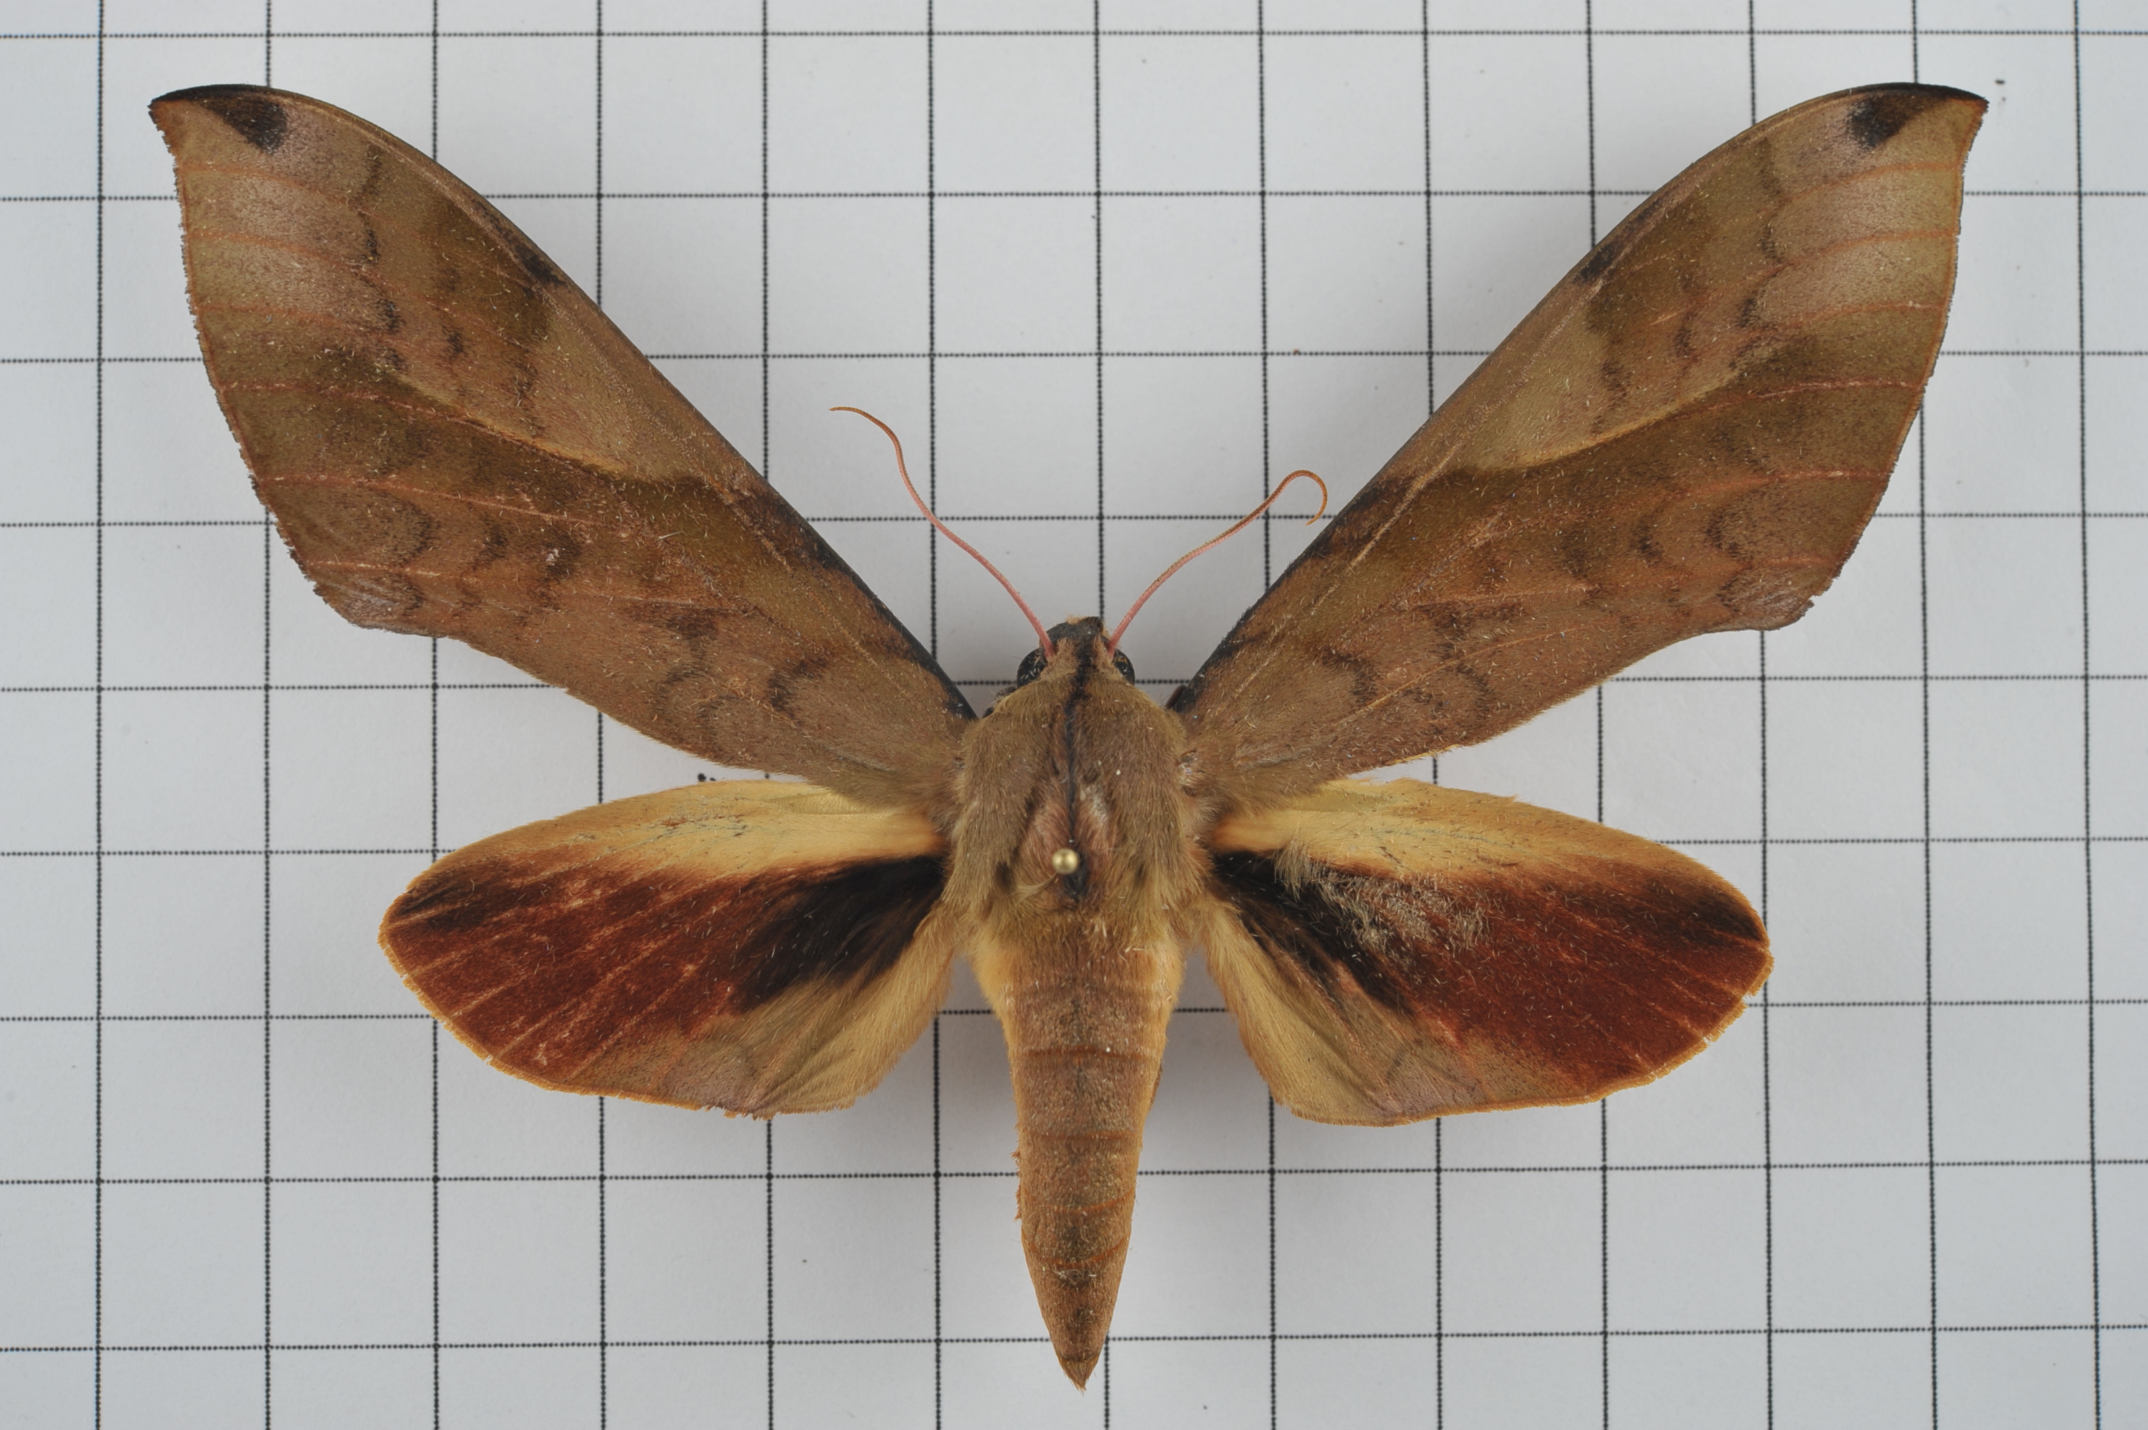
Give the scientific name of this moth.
Clanis bilineata formosana
